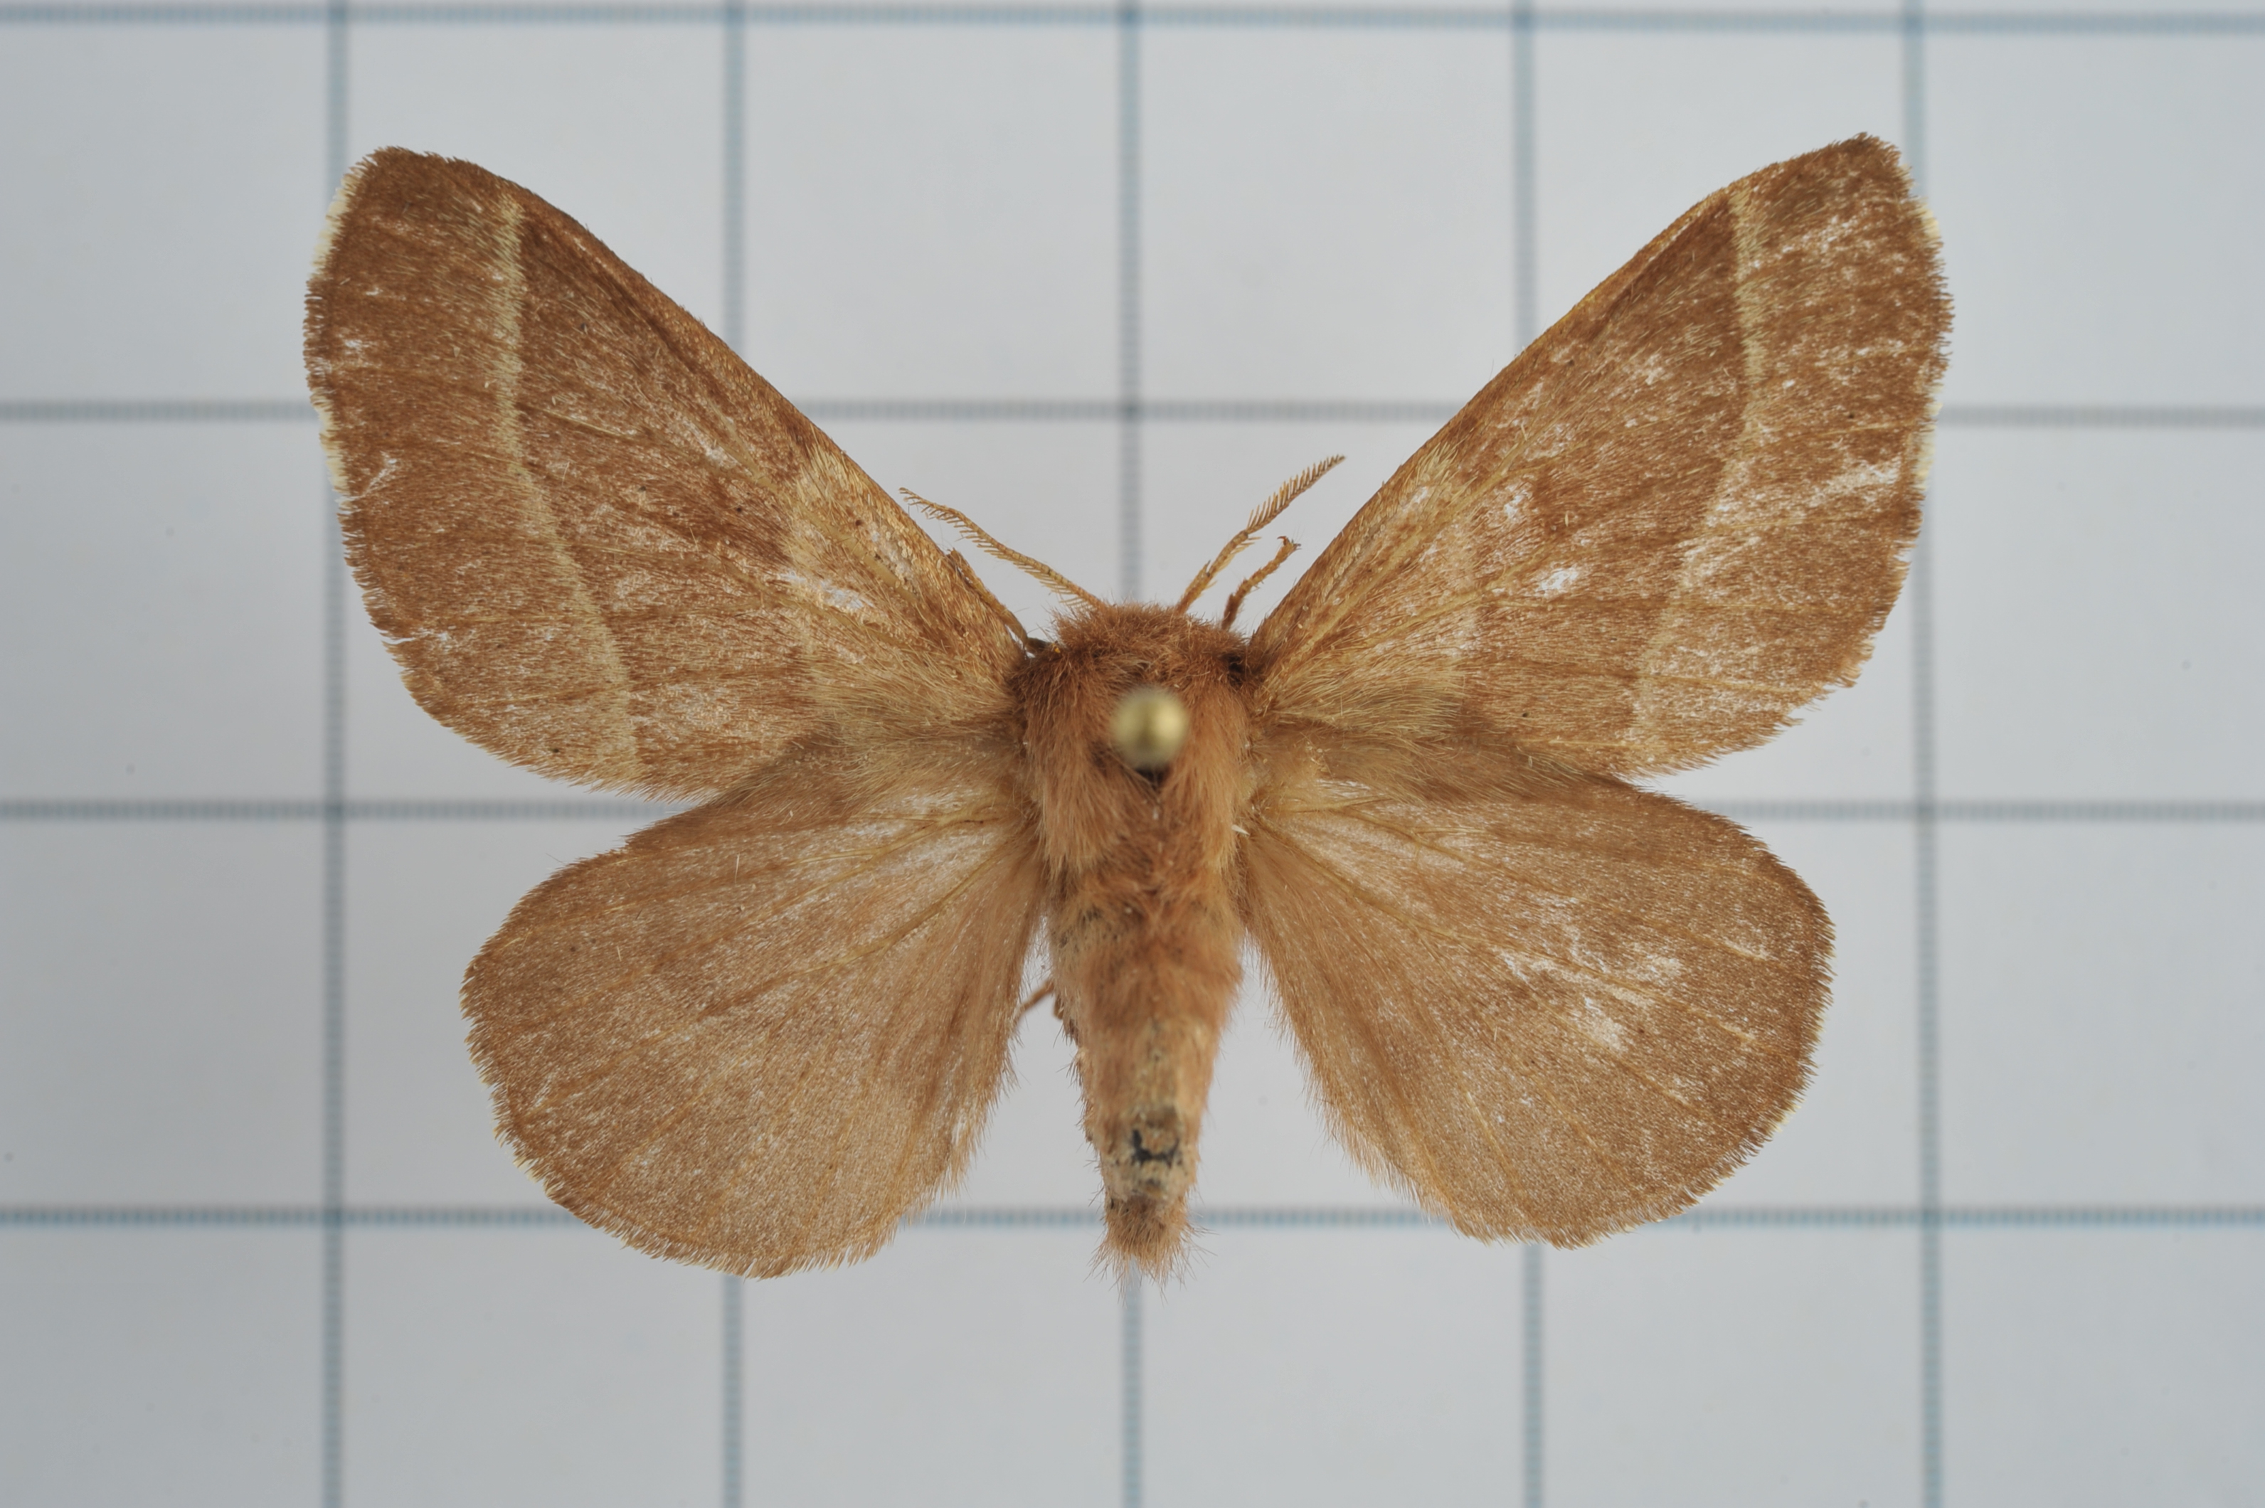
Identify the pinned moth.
Malacosoma neustria formosana
